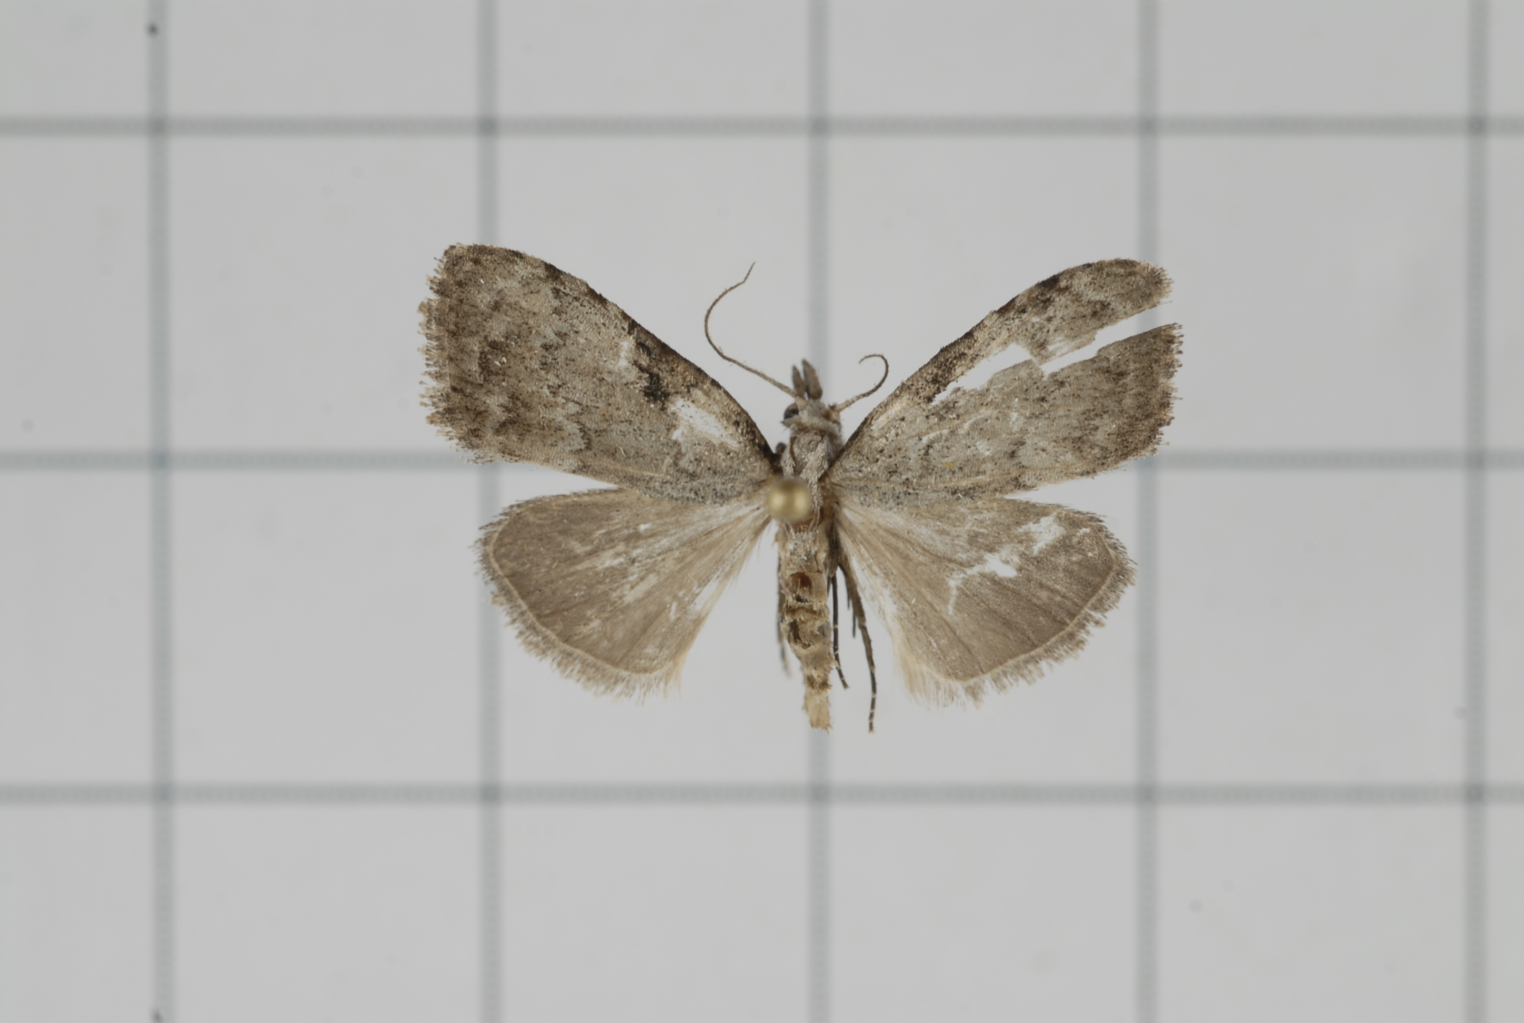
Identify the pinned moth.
Meganola major takasago
